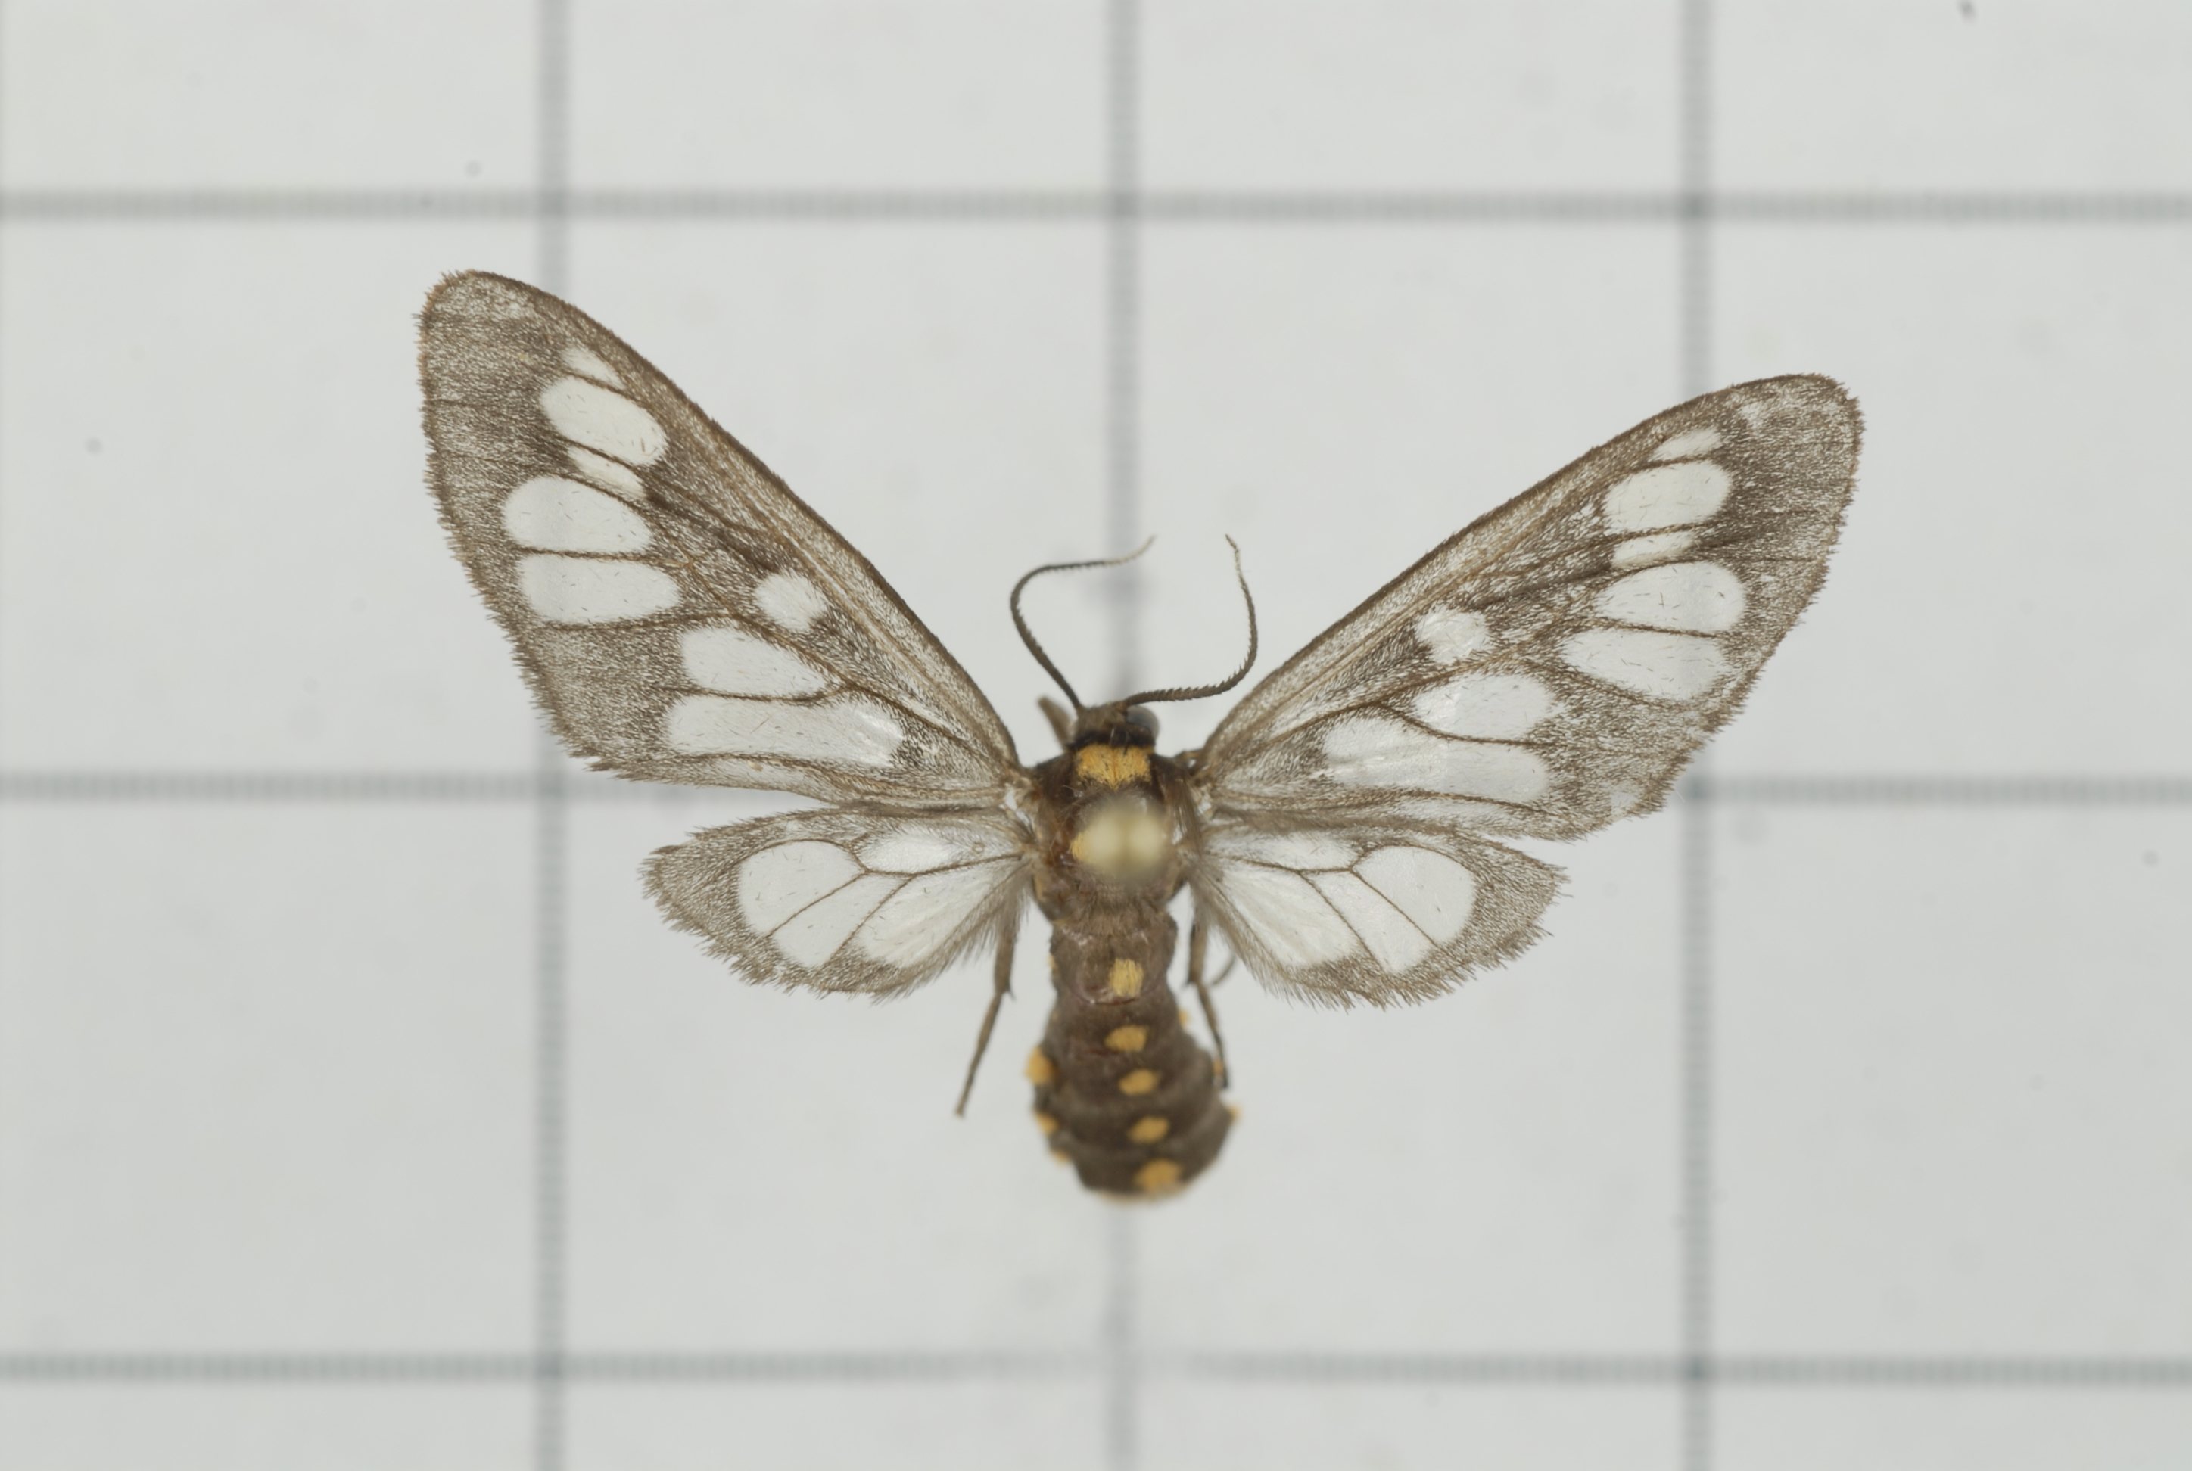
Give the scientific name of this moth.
Eressa confinis finitima
